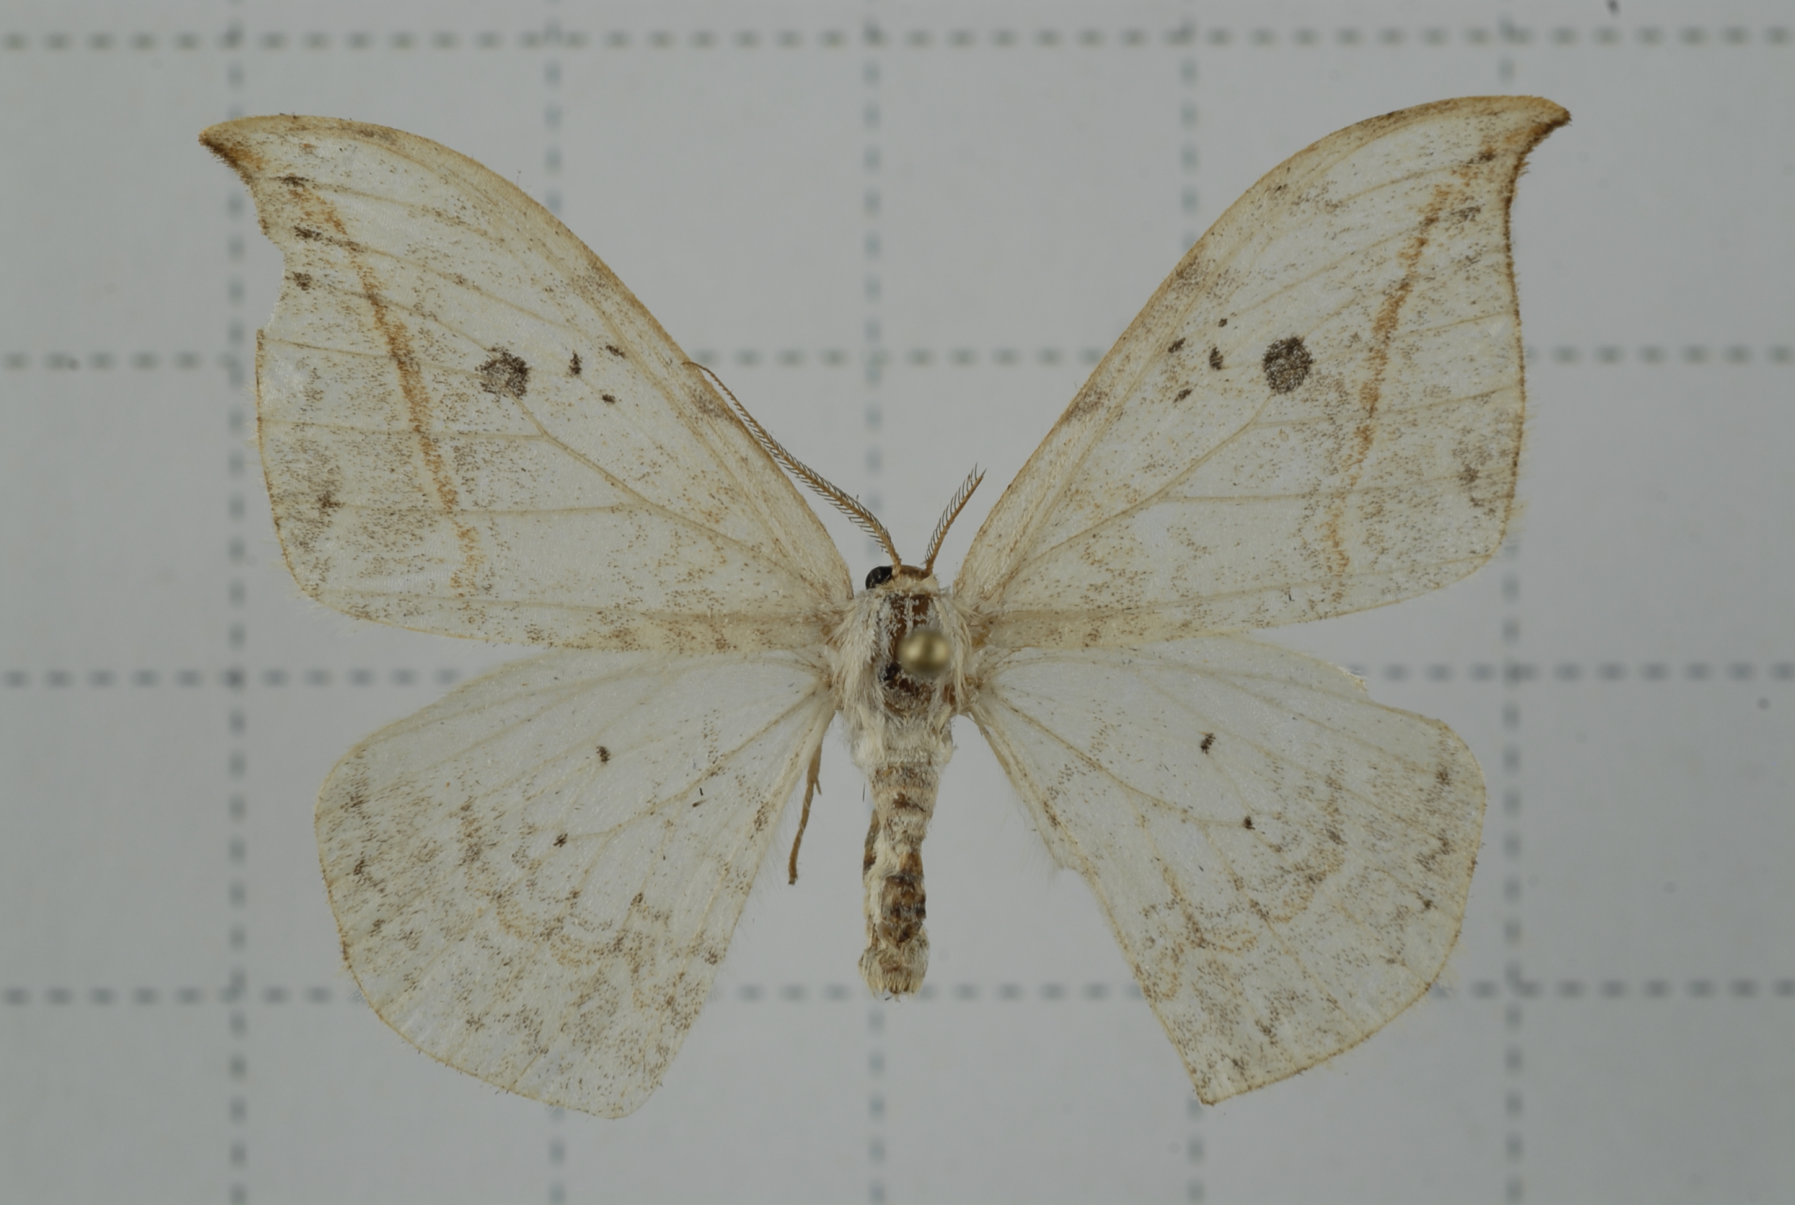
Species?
Drepana pallida nigromaculata
